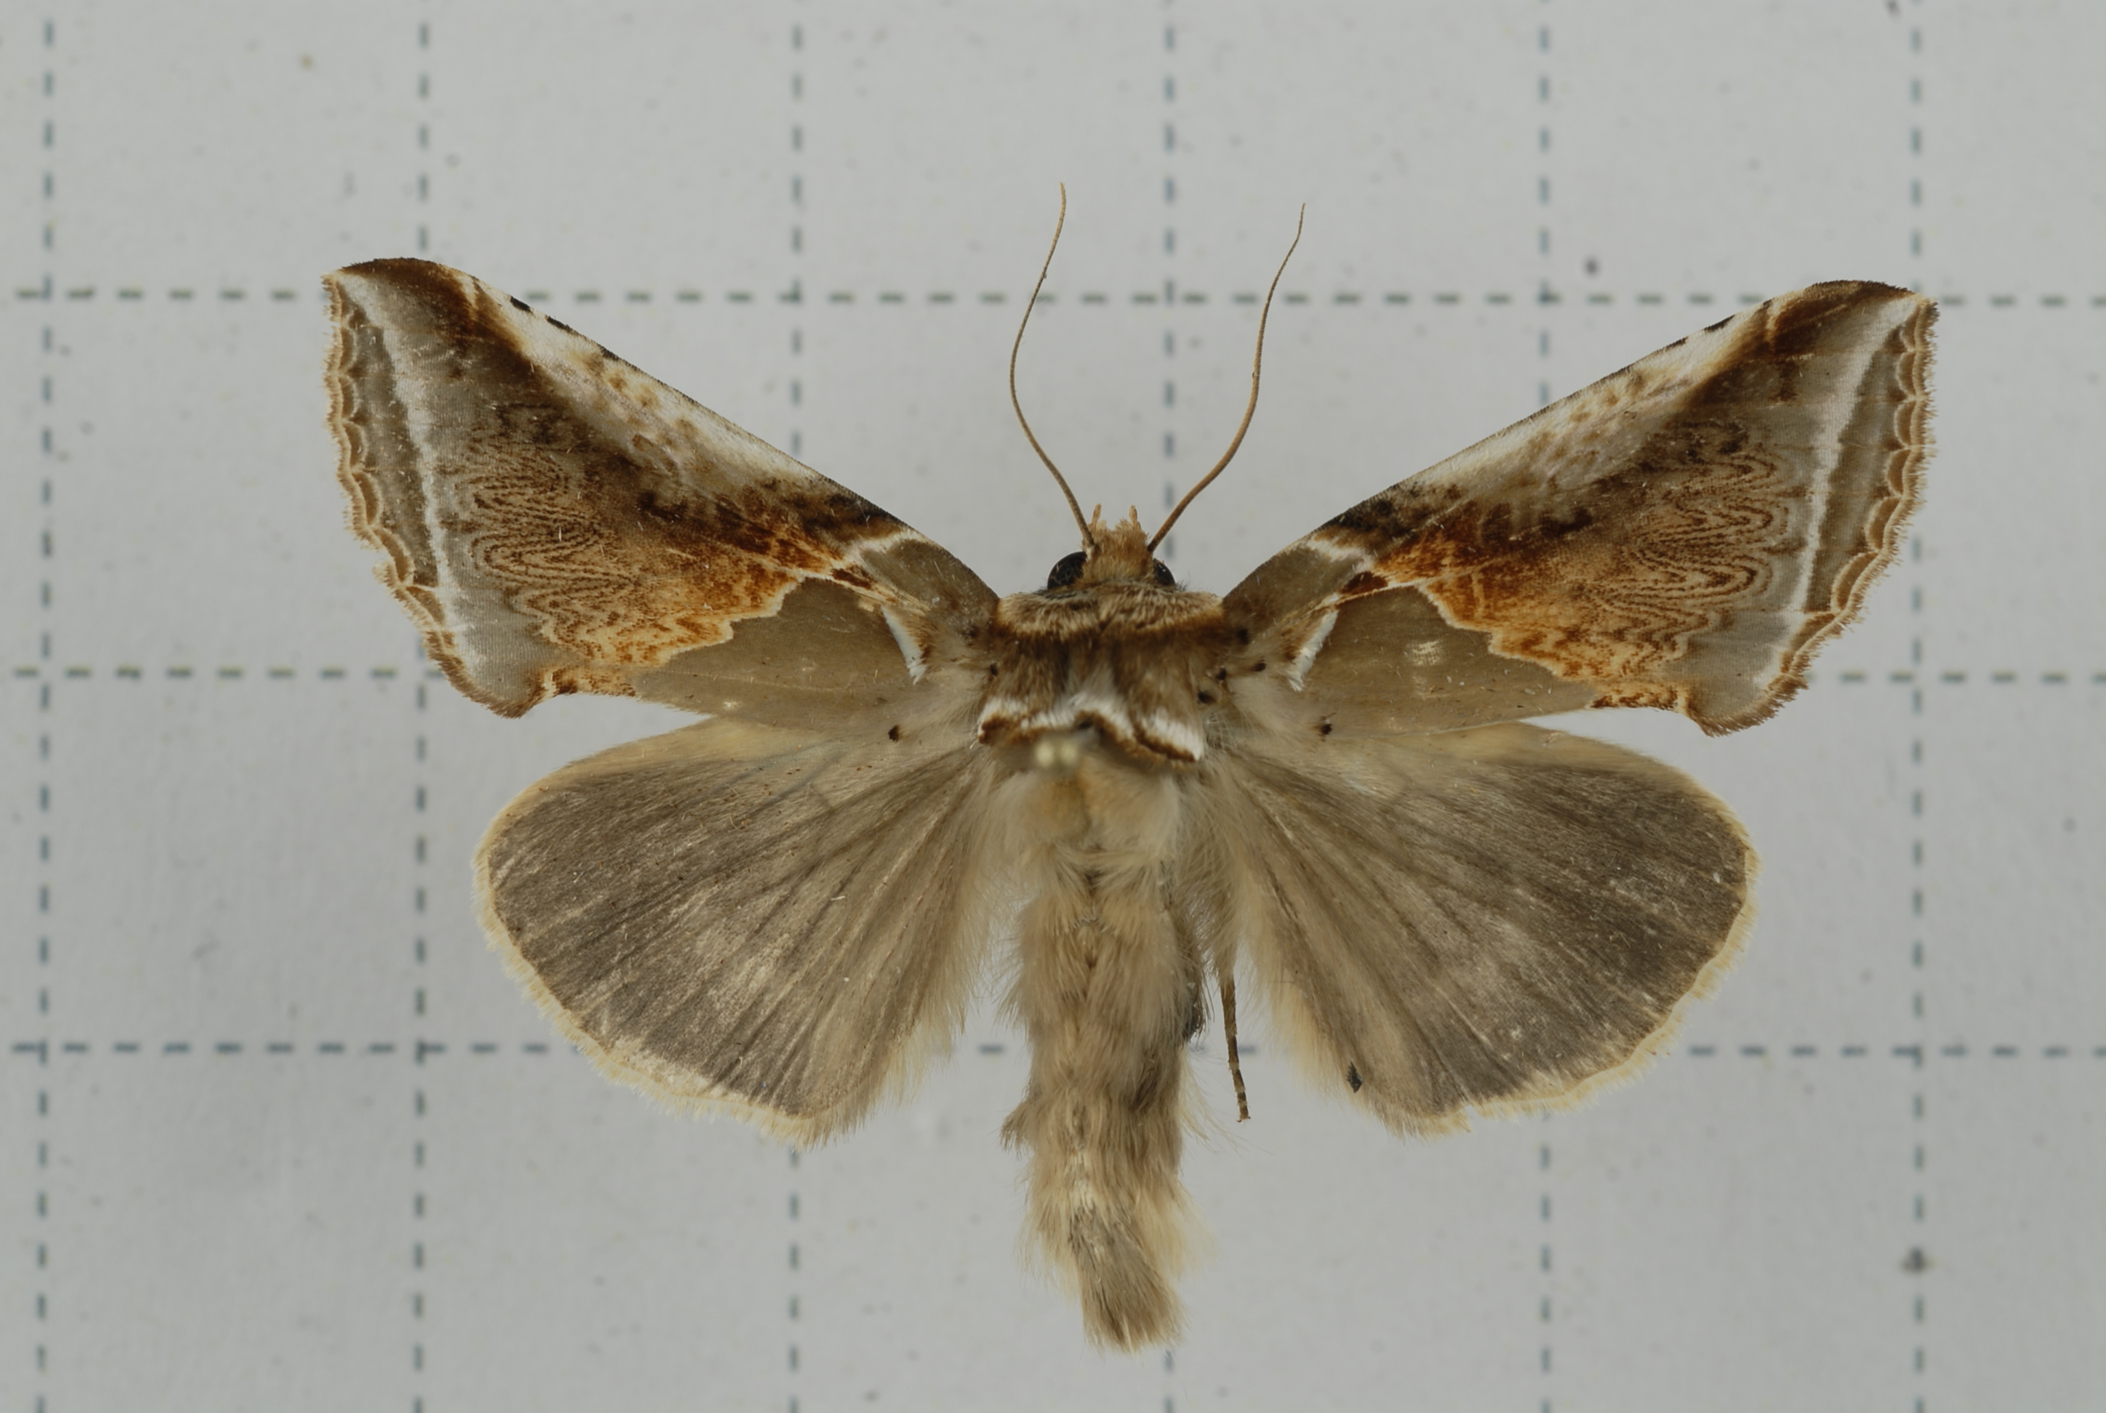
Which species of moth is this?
Habrosyne indica formosana
